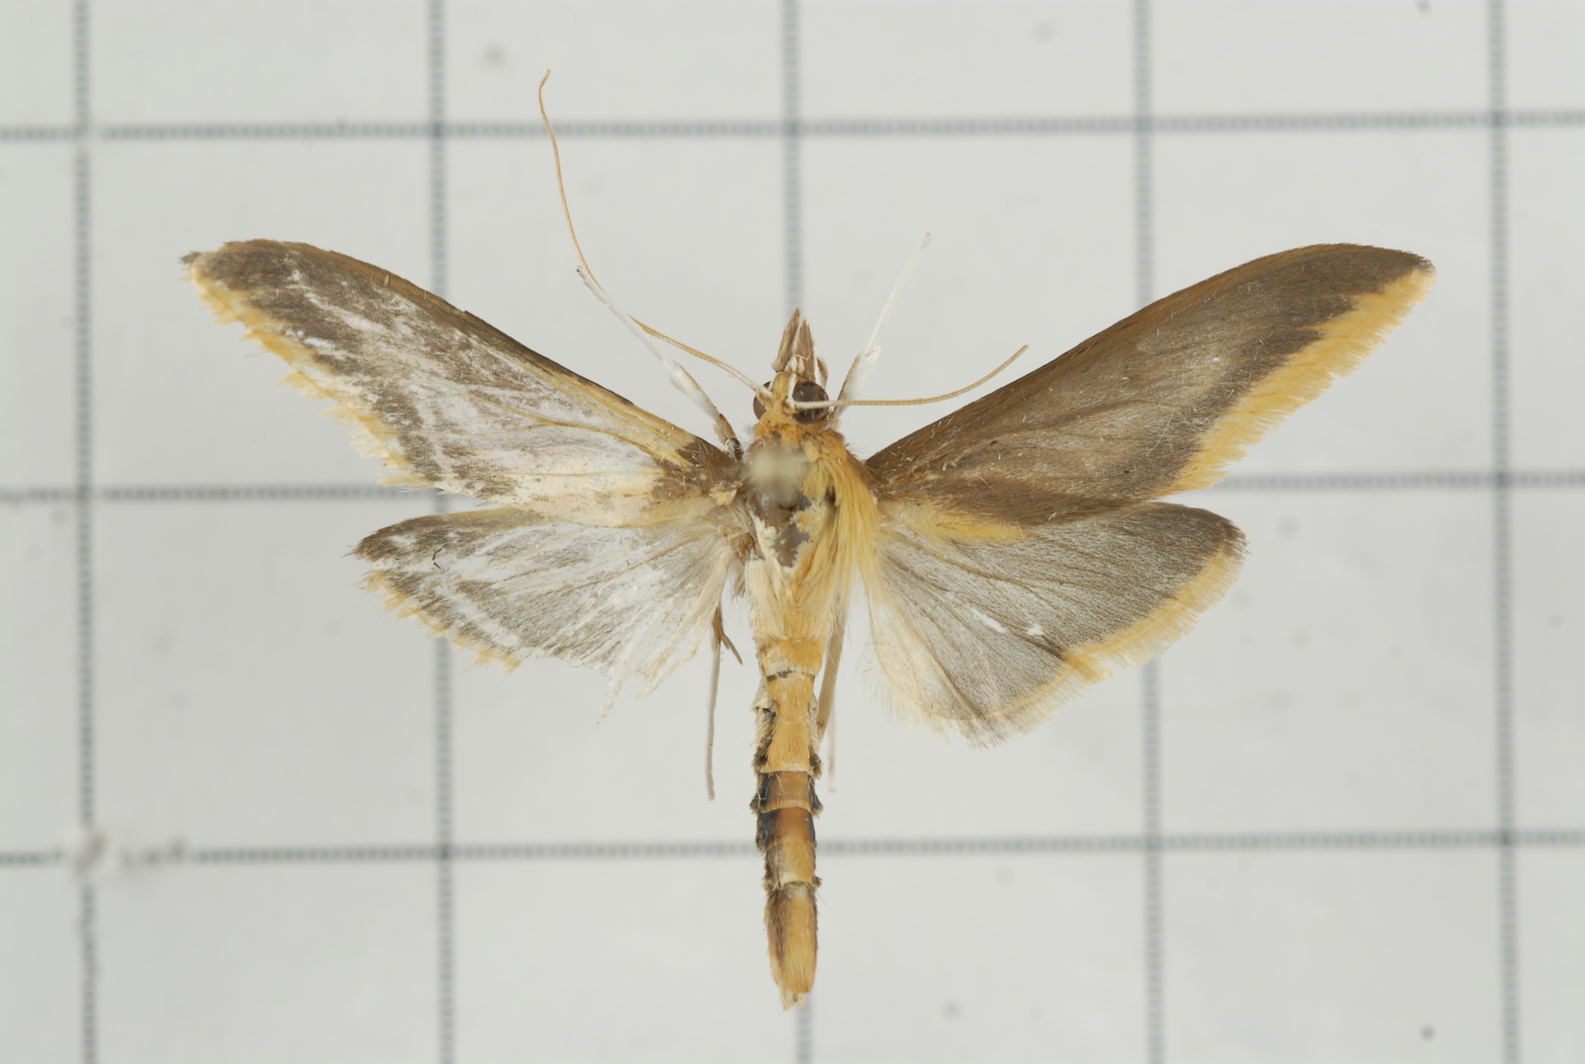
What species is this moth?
Circobotys aurealis
